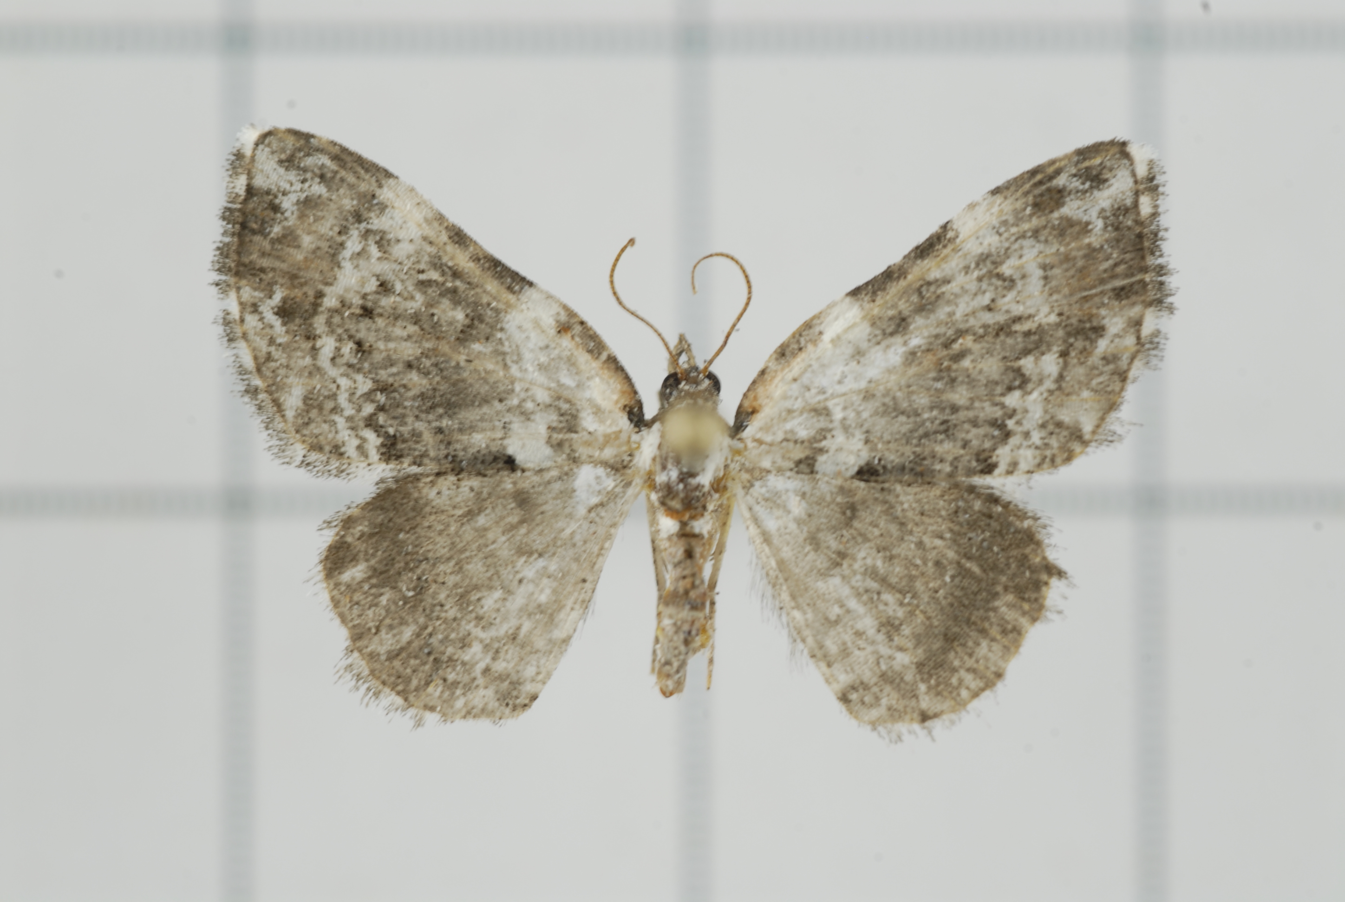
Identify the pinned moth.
Perizoma fasciaria
